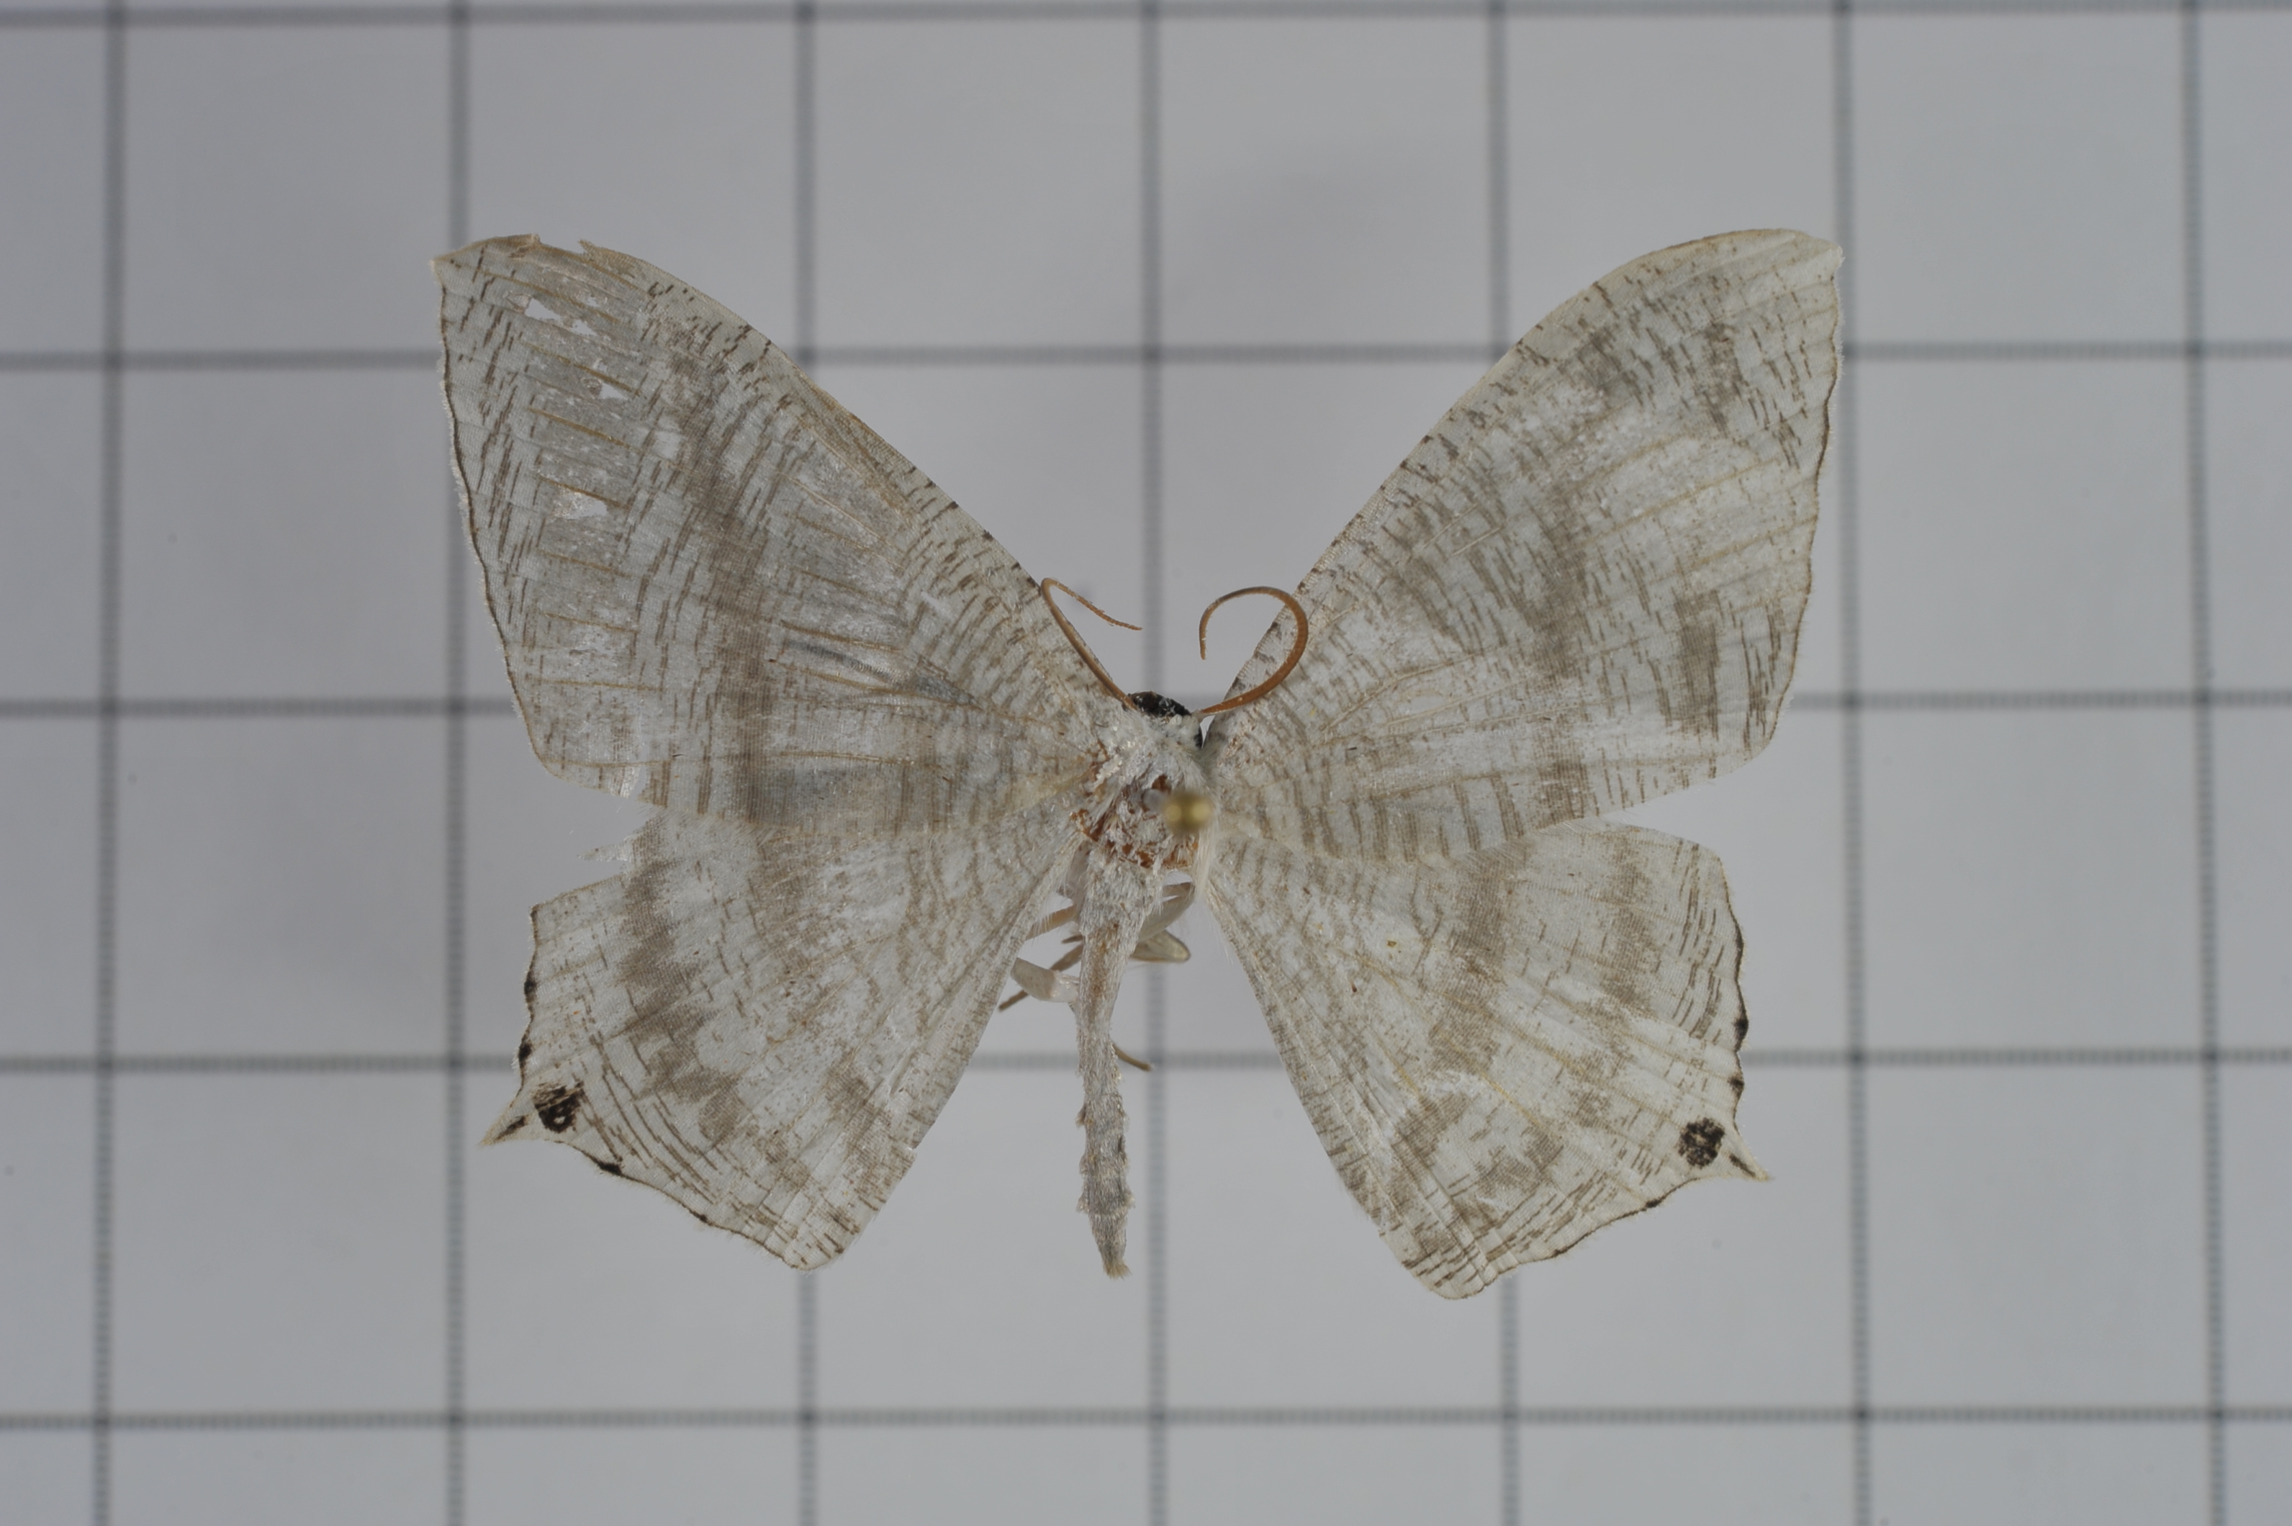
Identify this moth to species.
Micronia aculeata
